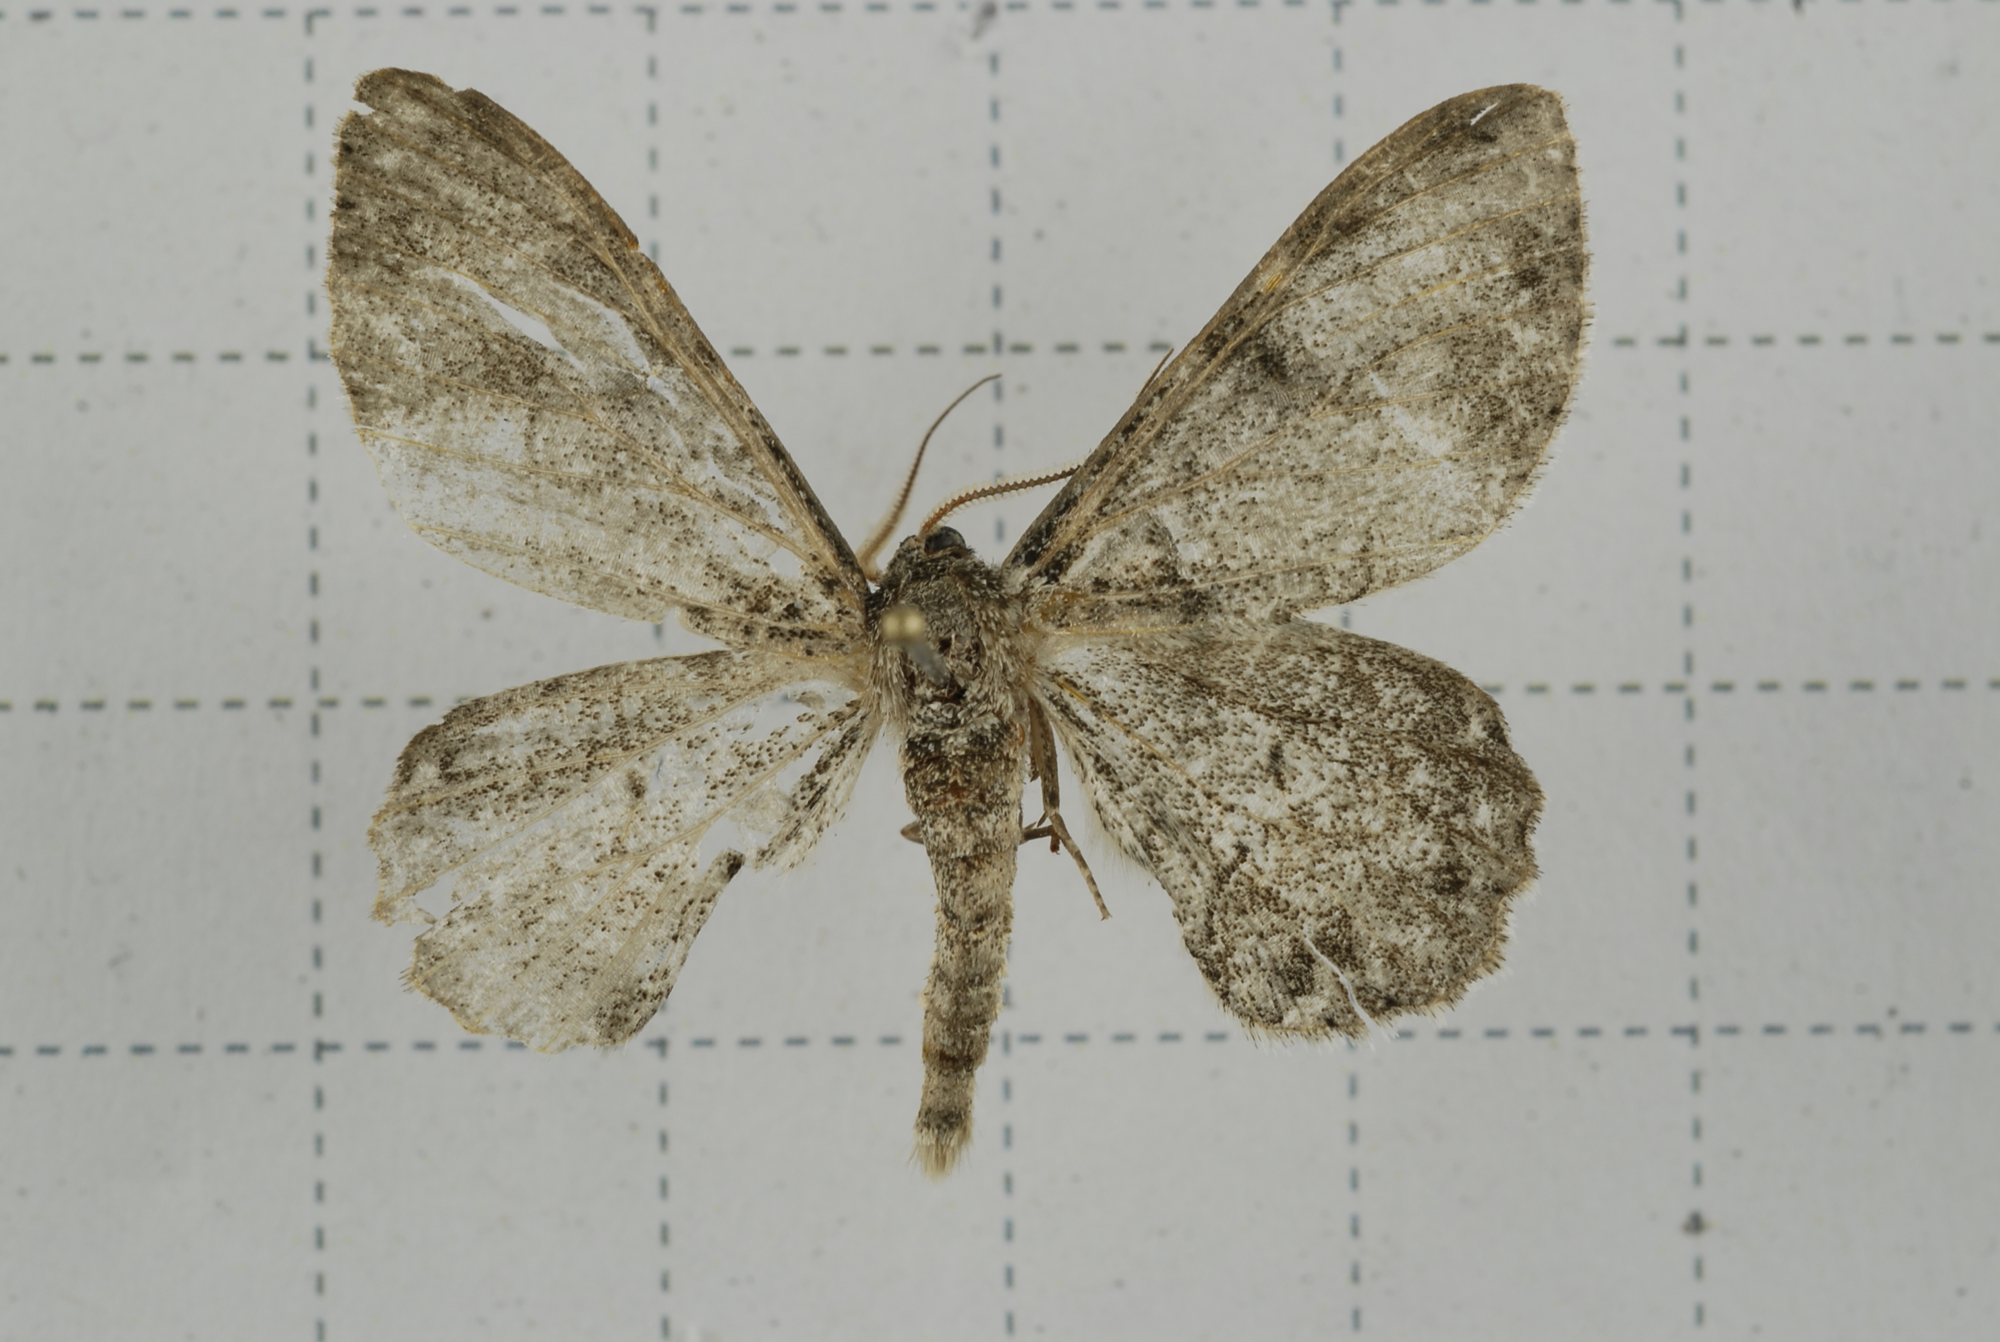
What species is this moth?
Cusiala boarmoides boarmoides
